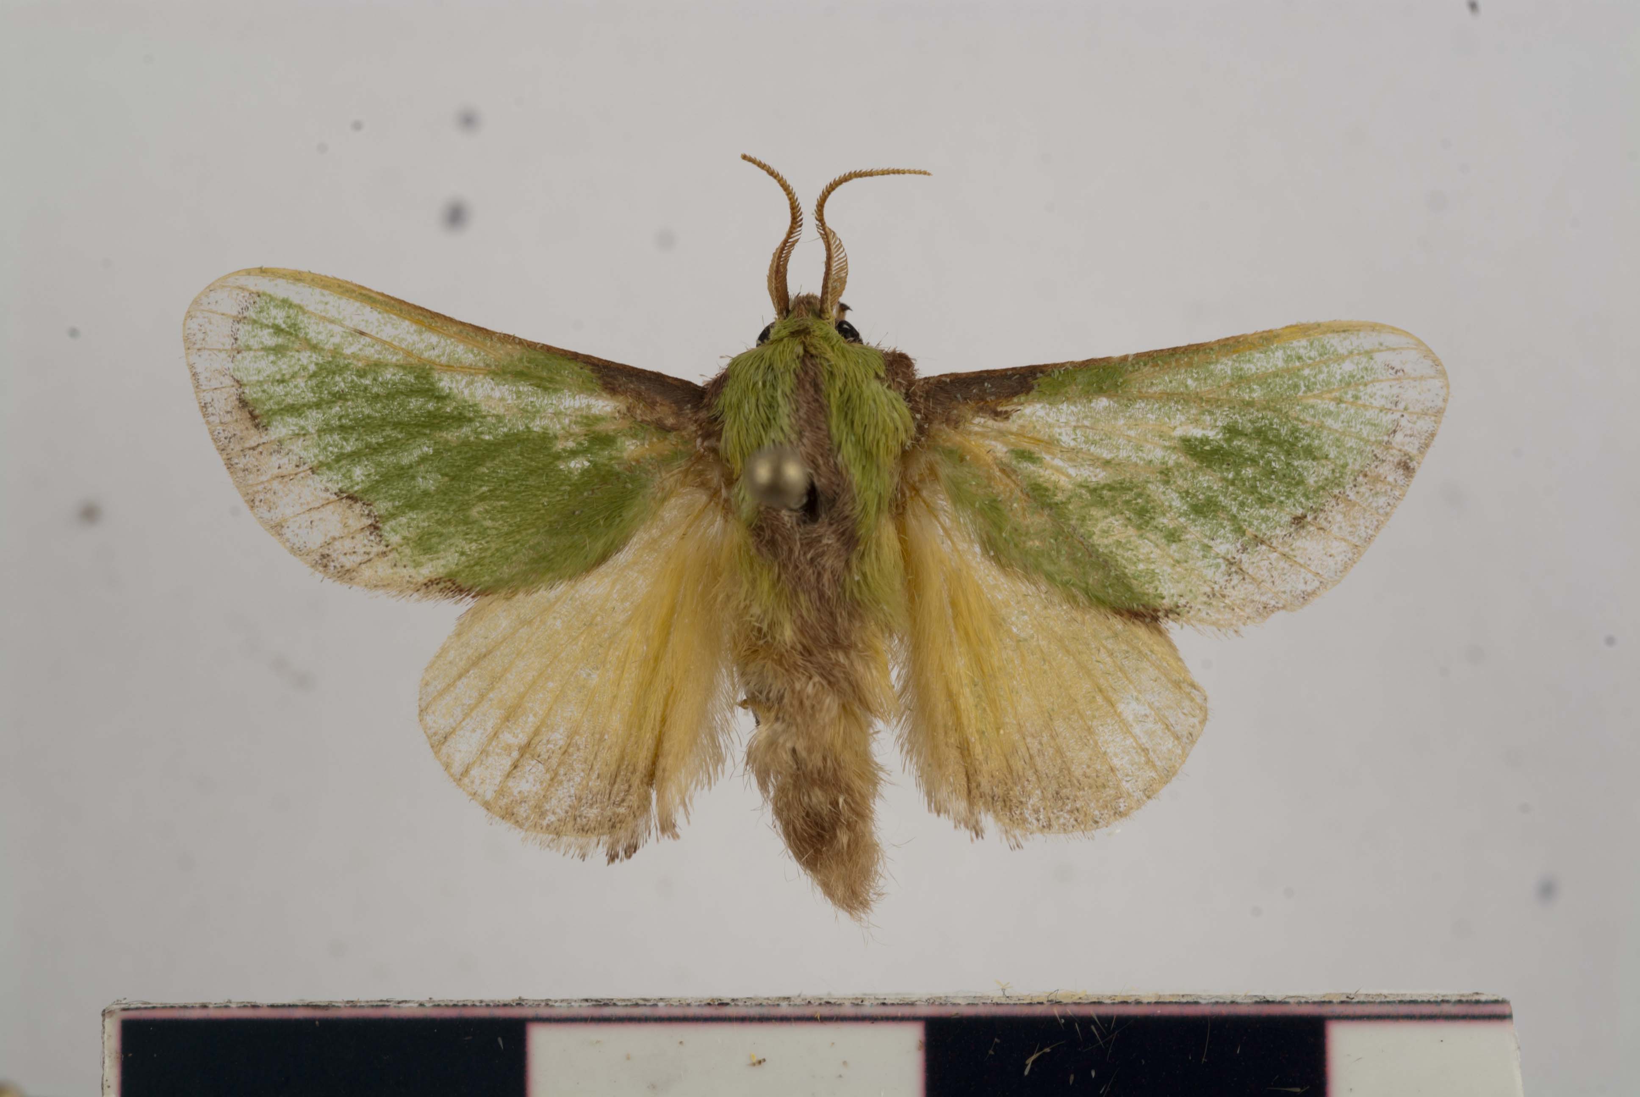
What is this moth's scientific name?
Parasa shirakii
